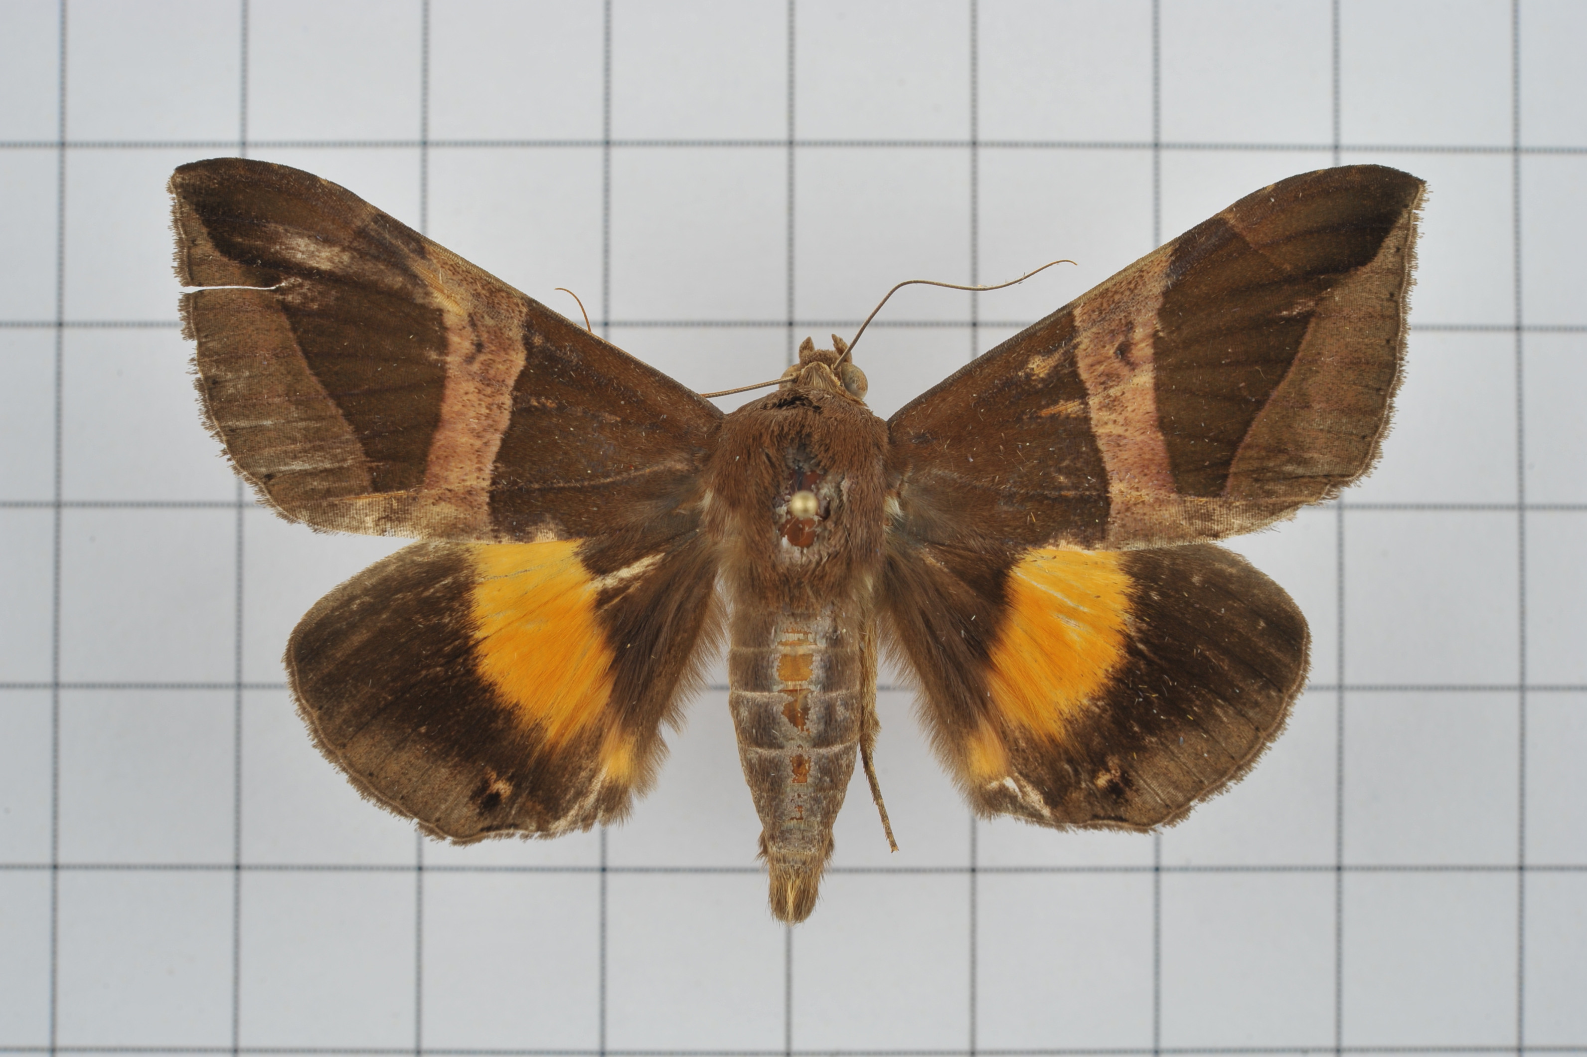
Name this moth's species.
Bastilla fulvotaenia
